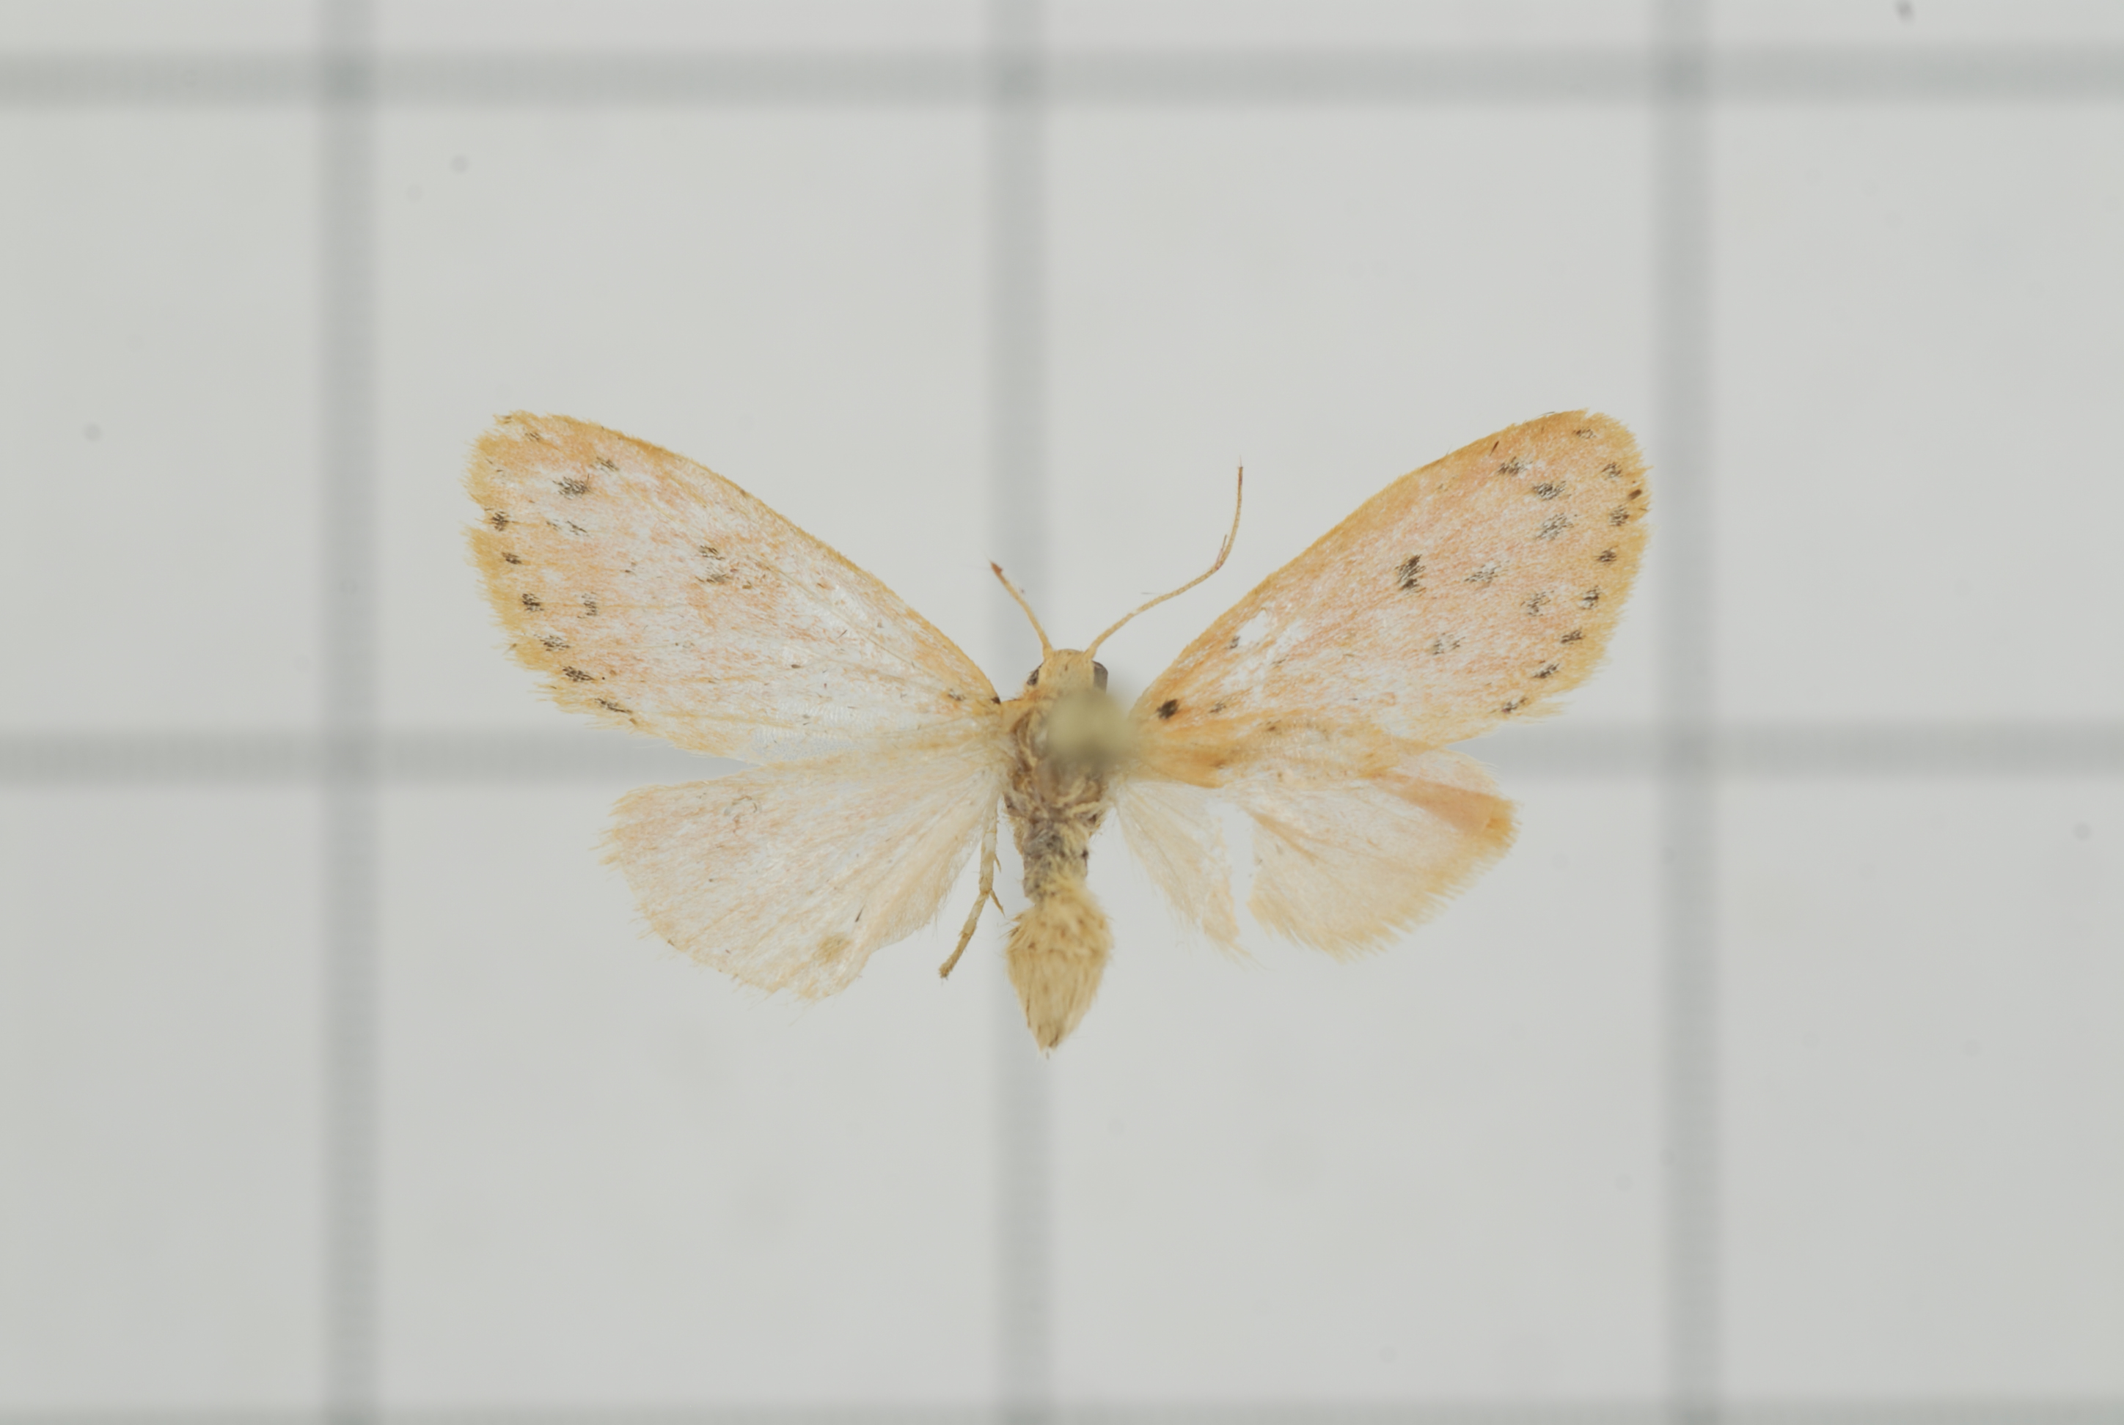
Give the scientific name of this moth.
Miltochrista arcuata
